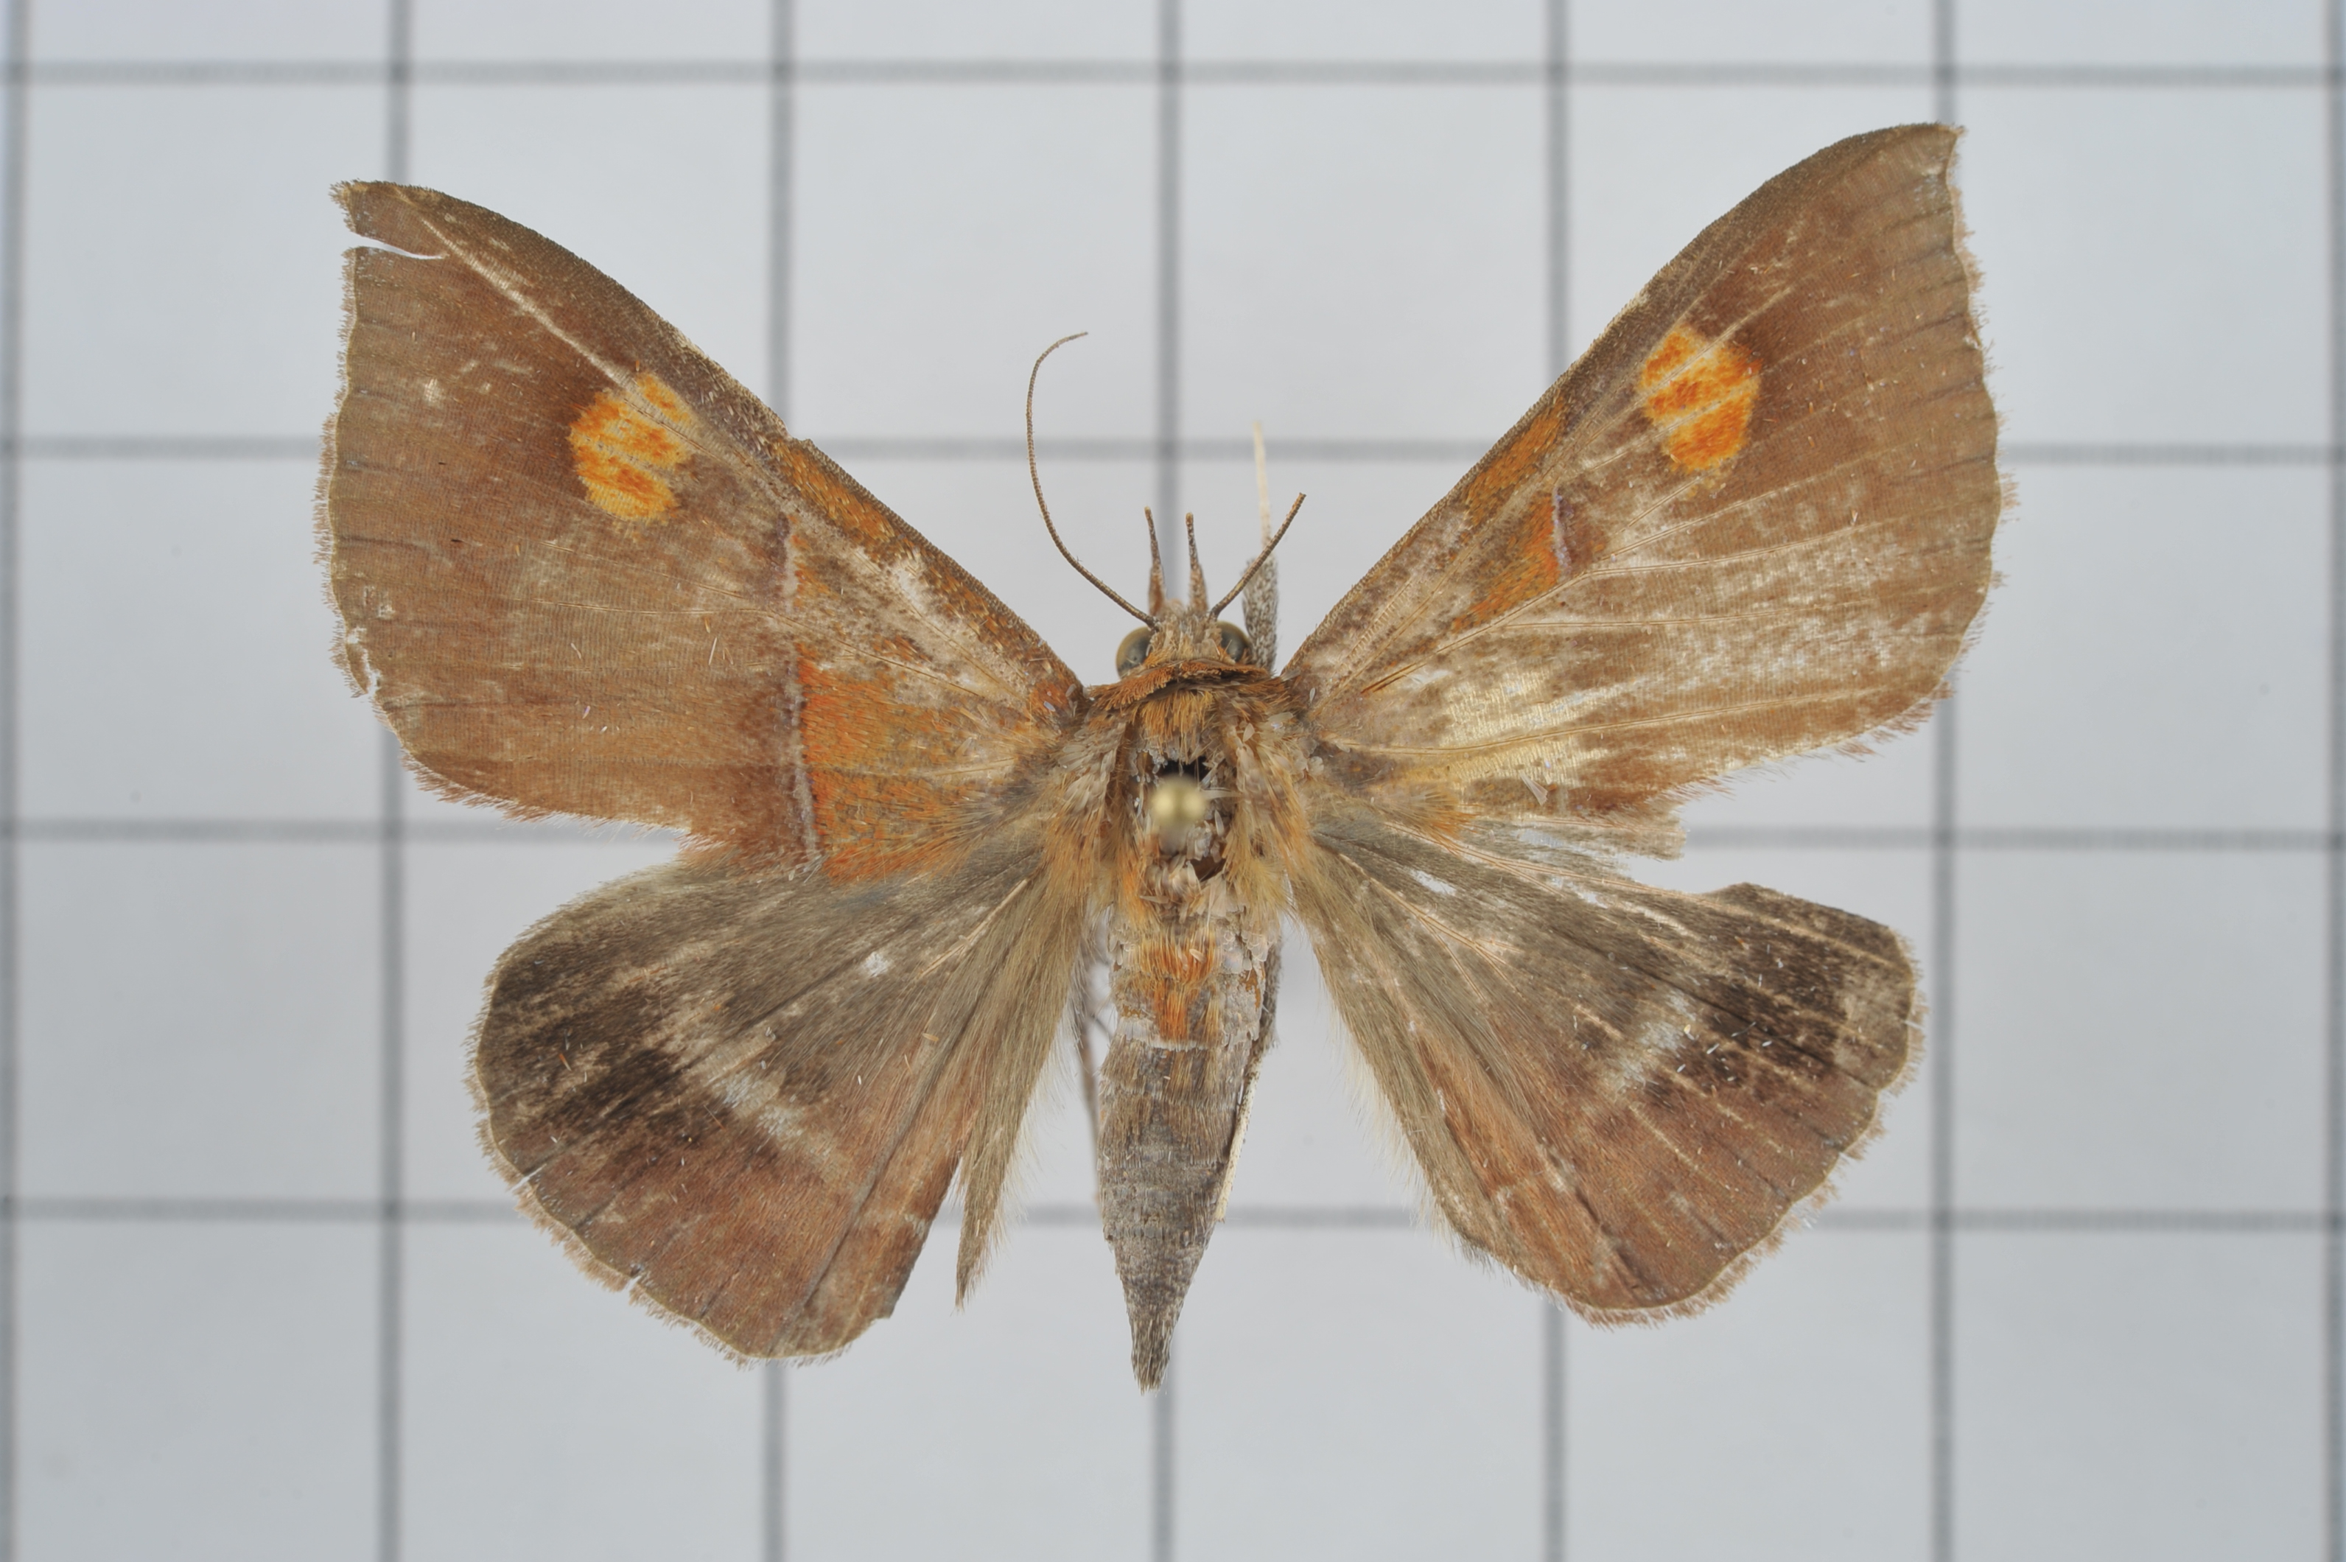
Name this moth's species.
Sympis rufibasis
